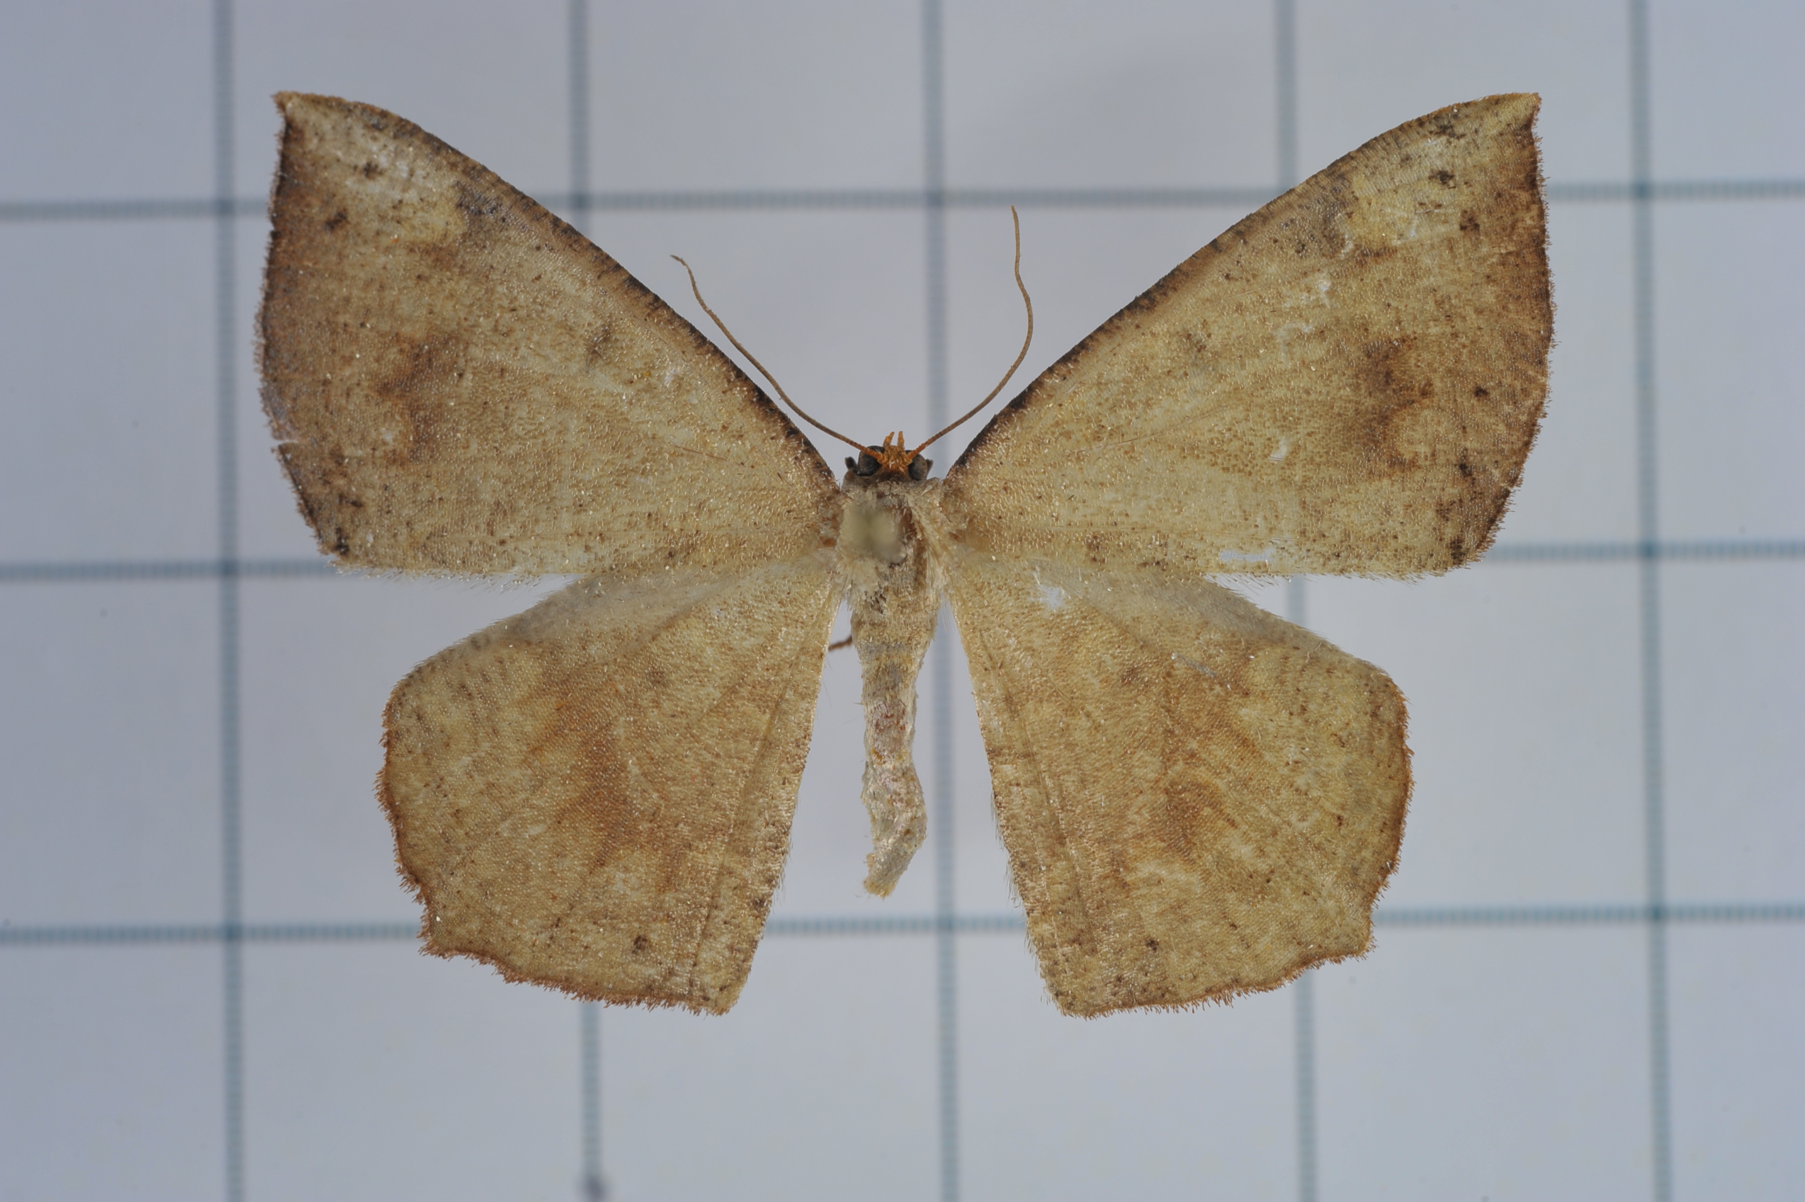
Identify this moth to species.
Peratostega deletaria deletaria
